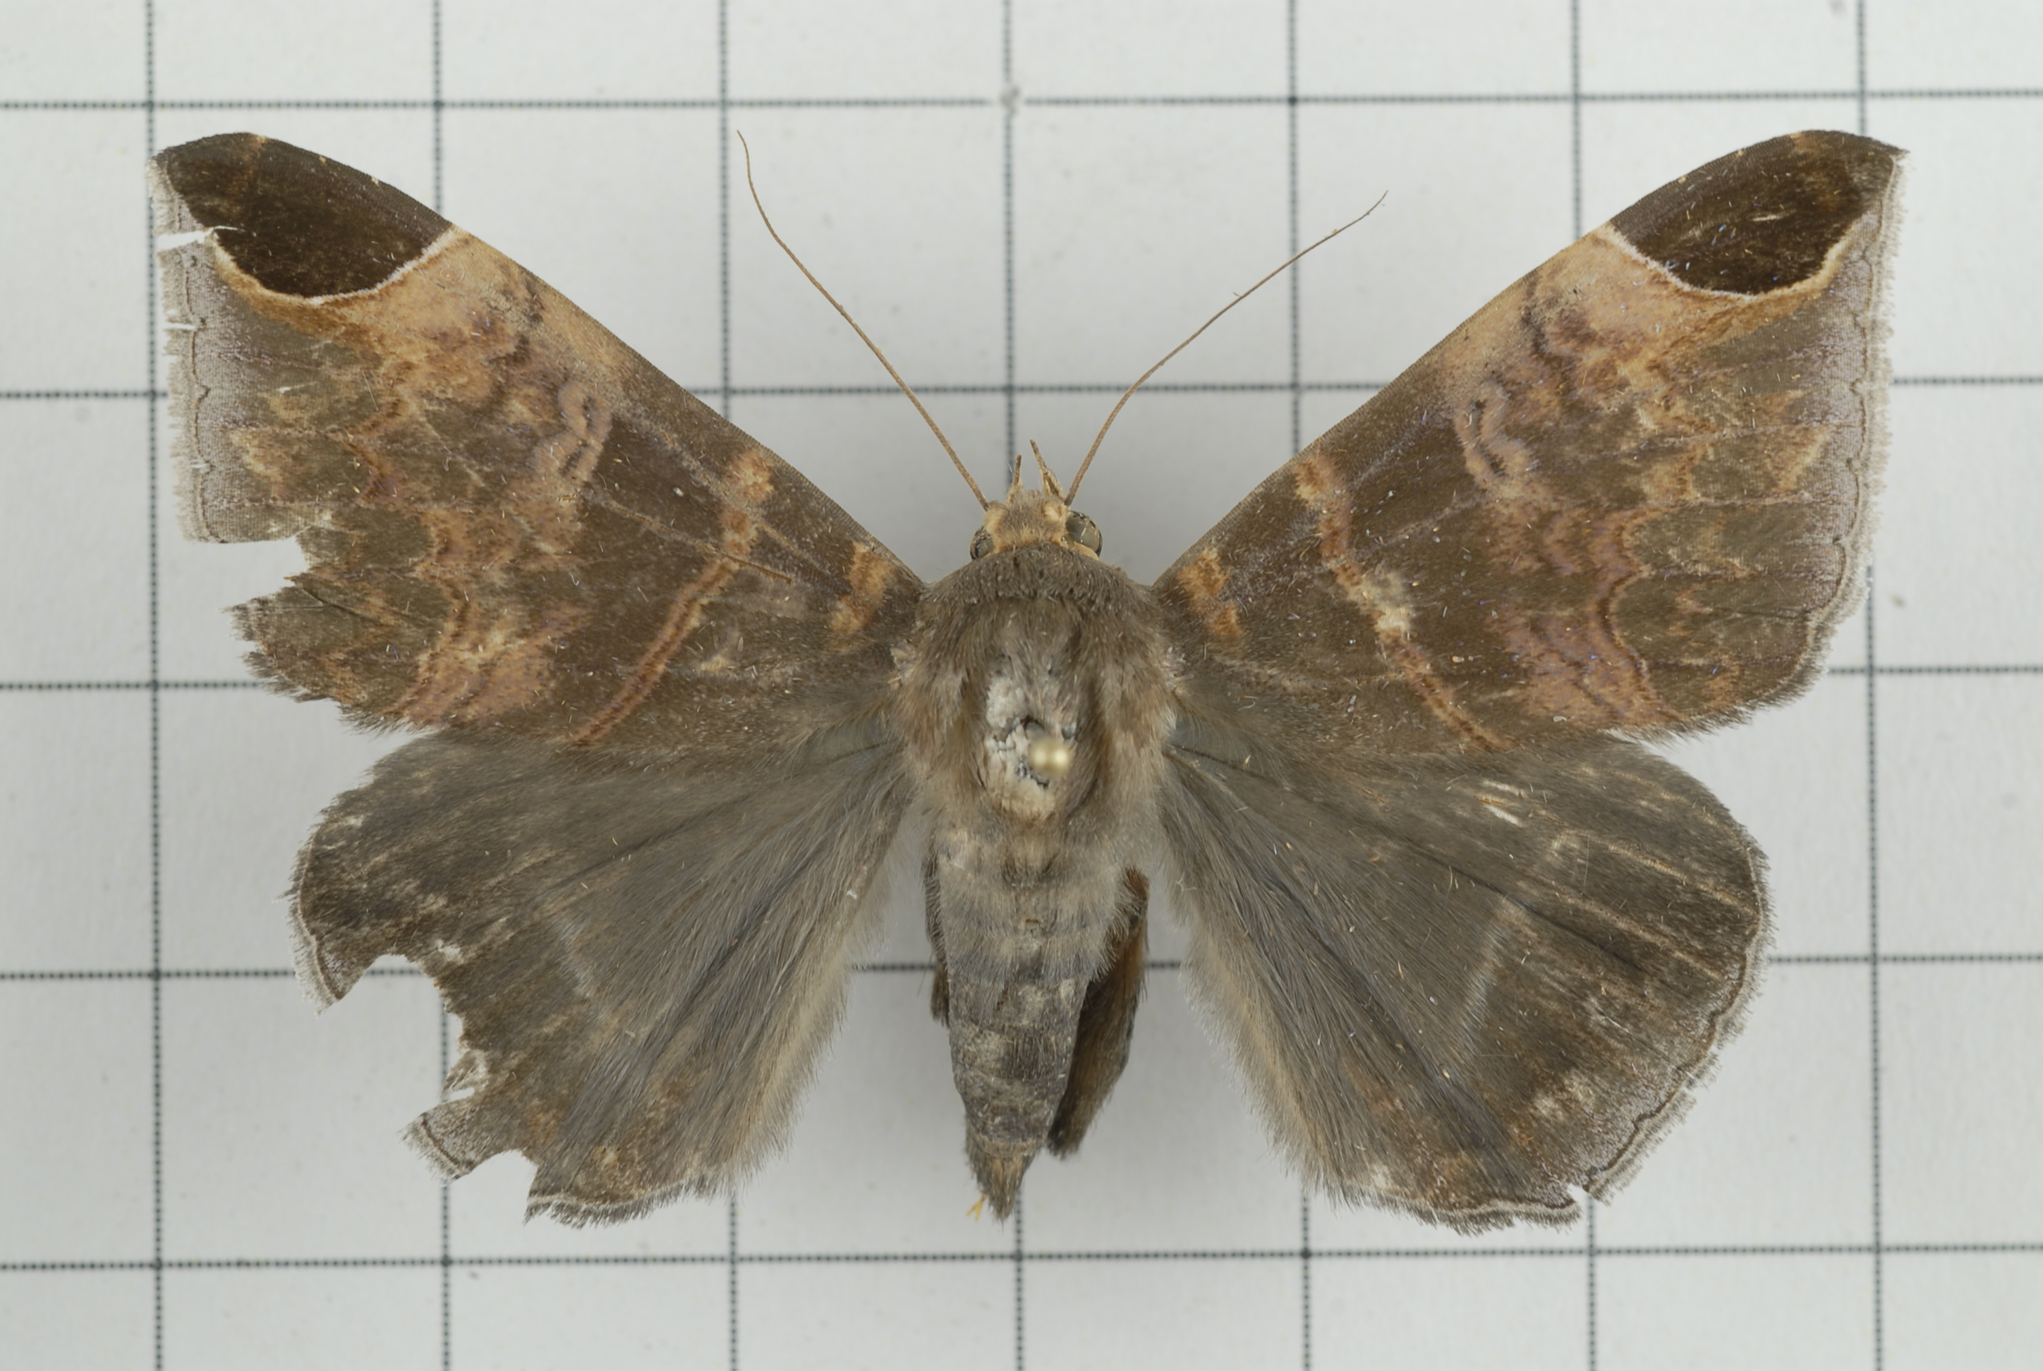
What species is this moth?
Pindara illibata
